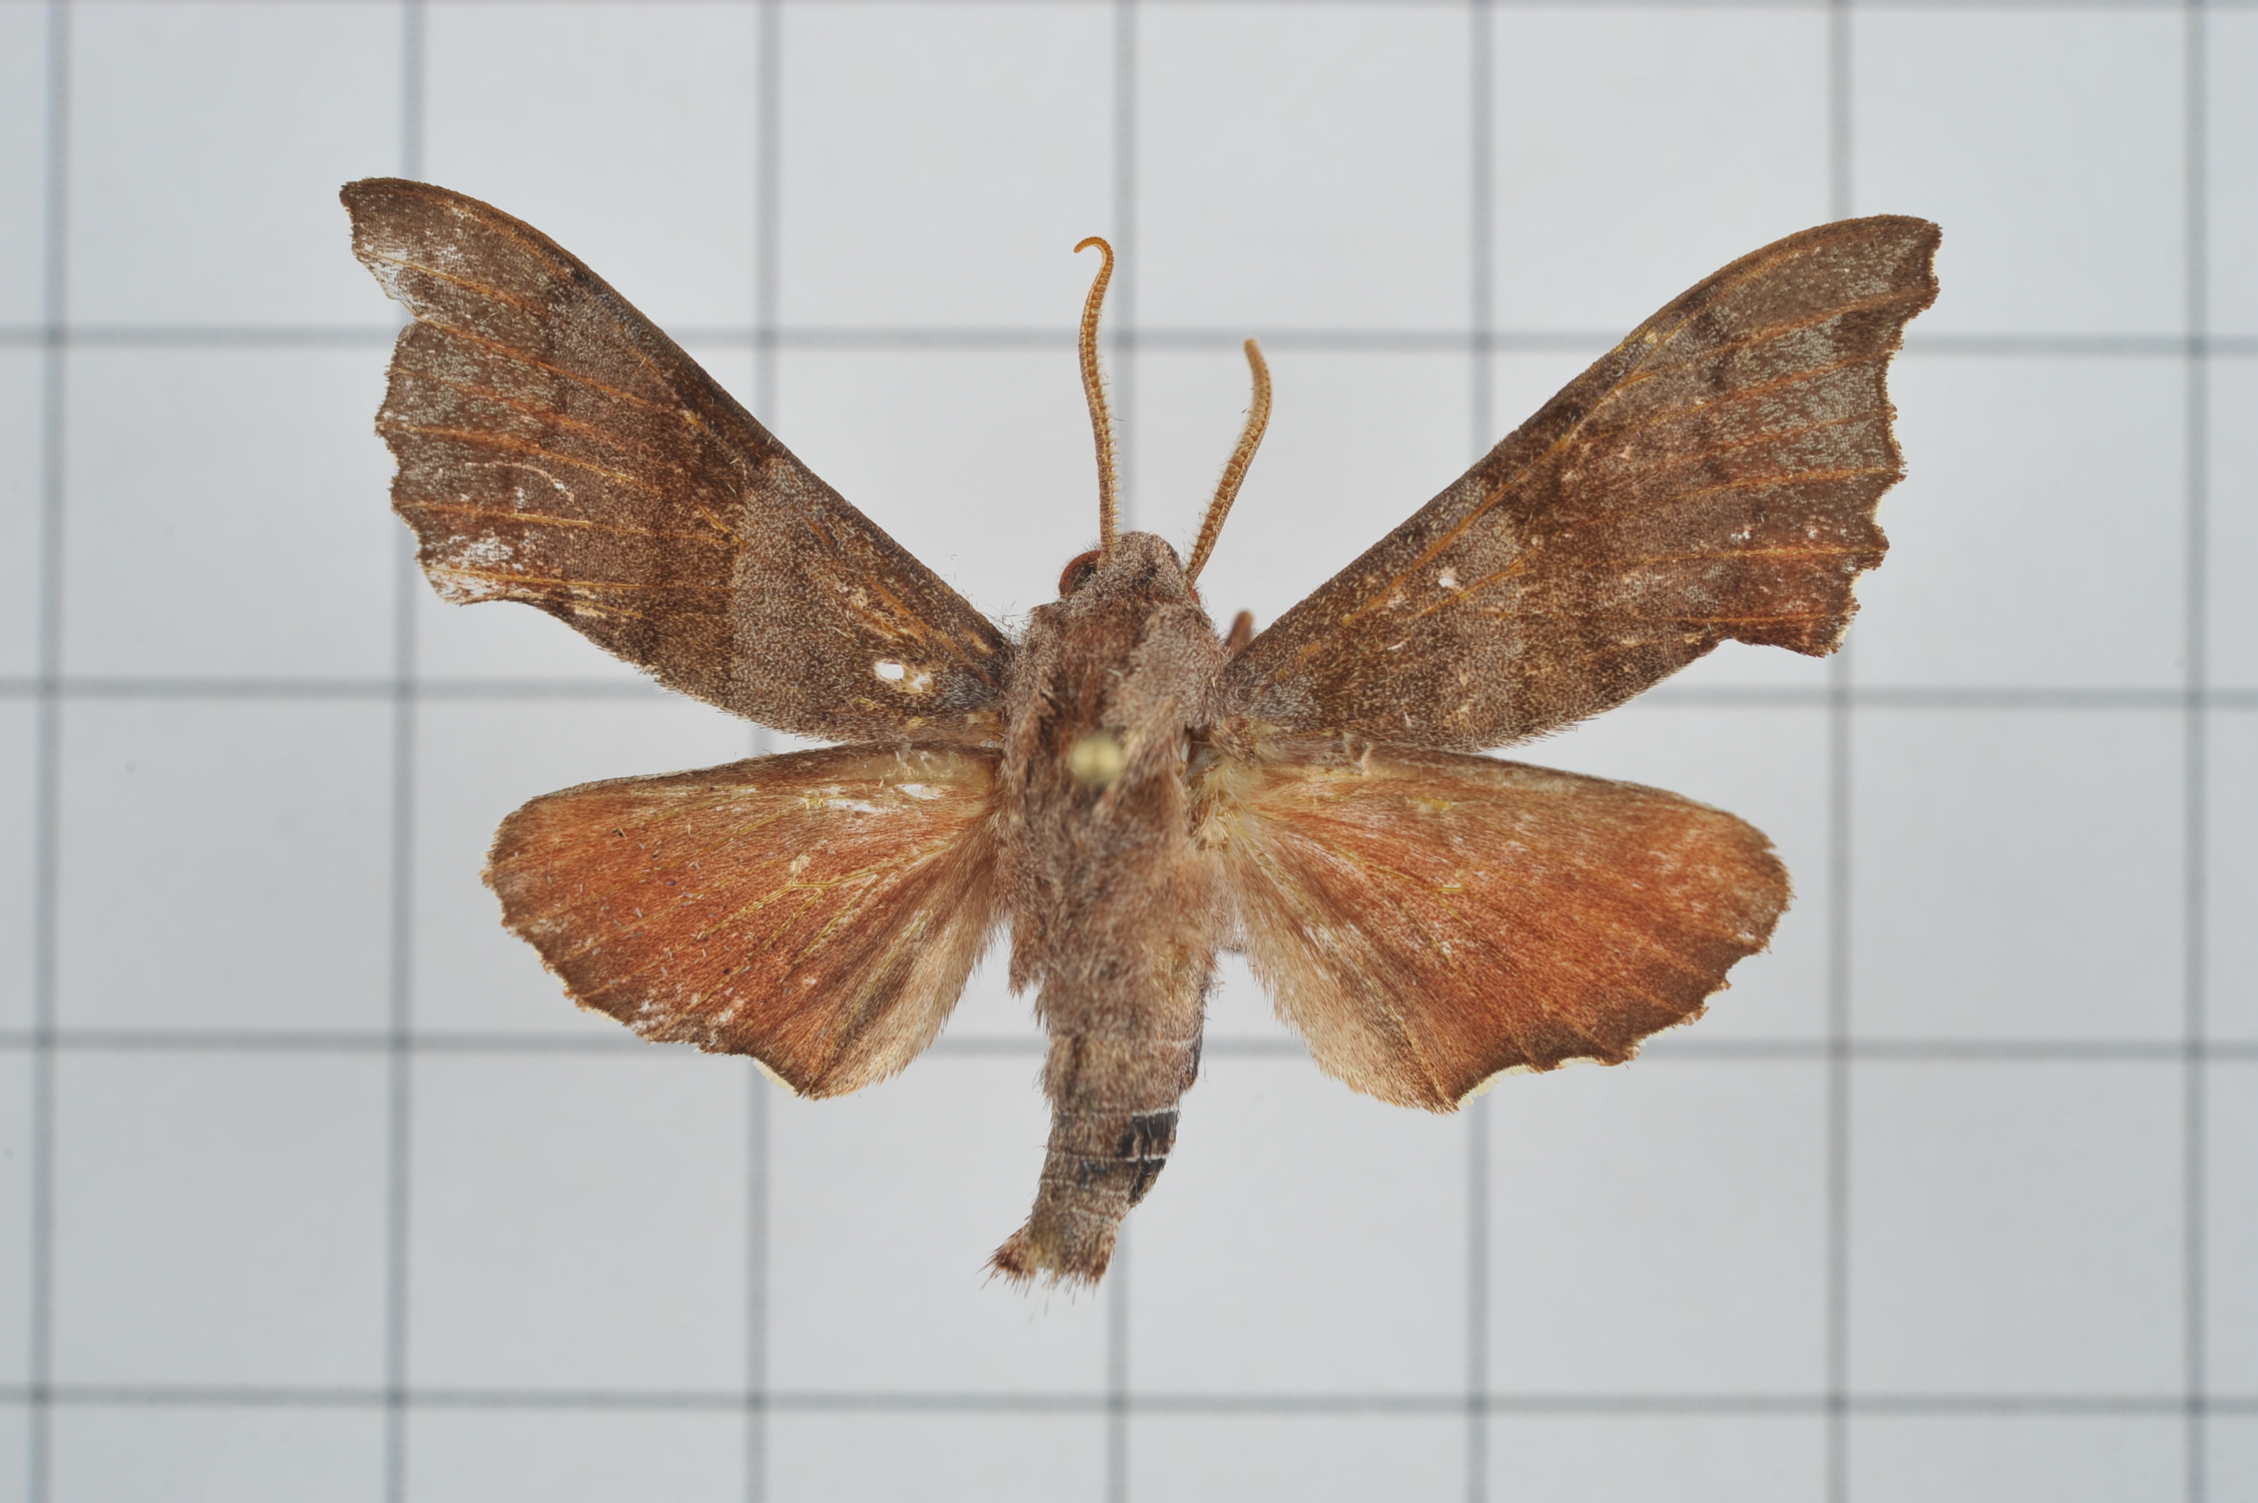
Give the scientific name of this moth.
Cypoides chinensis
